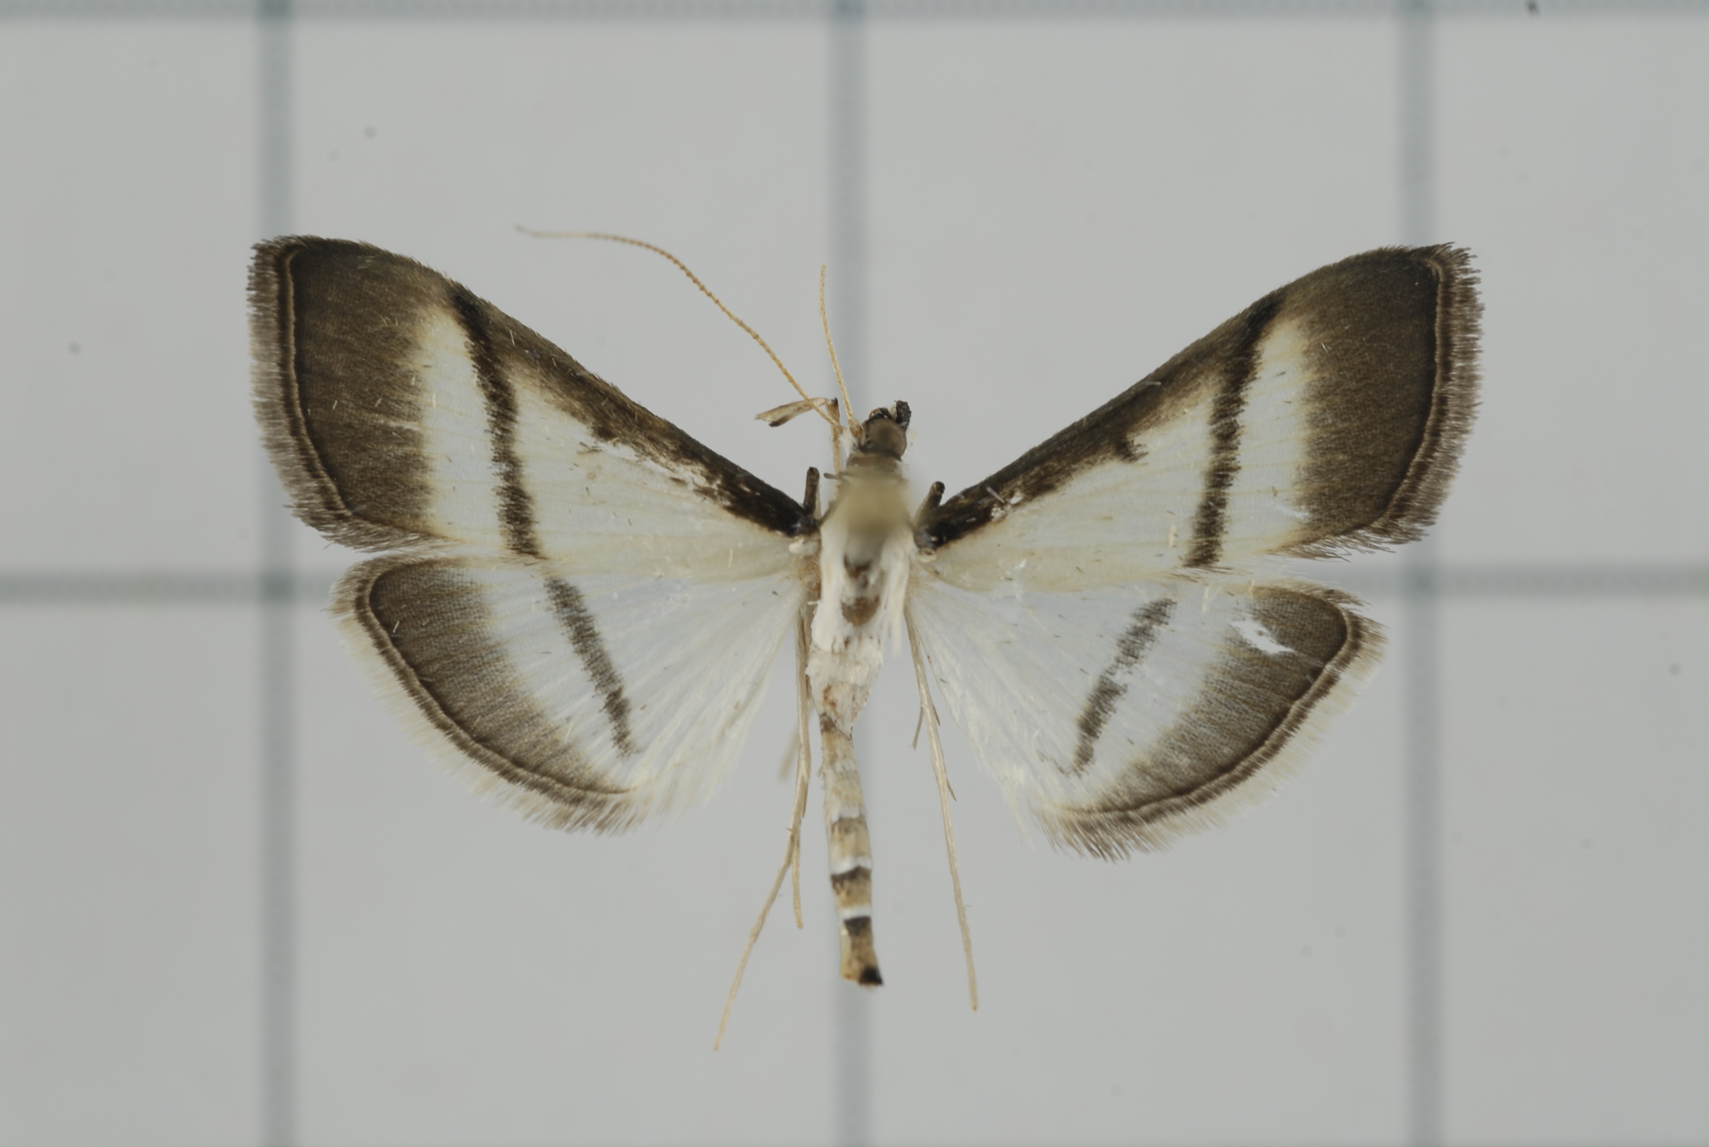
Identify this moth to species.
Bradina diagonalis
